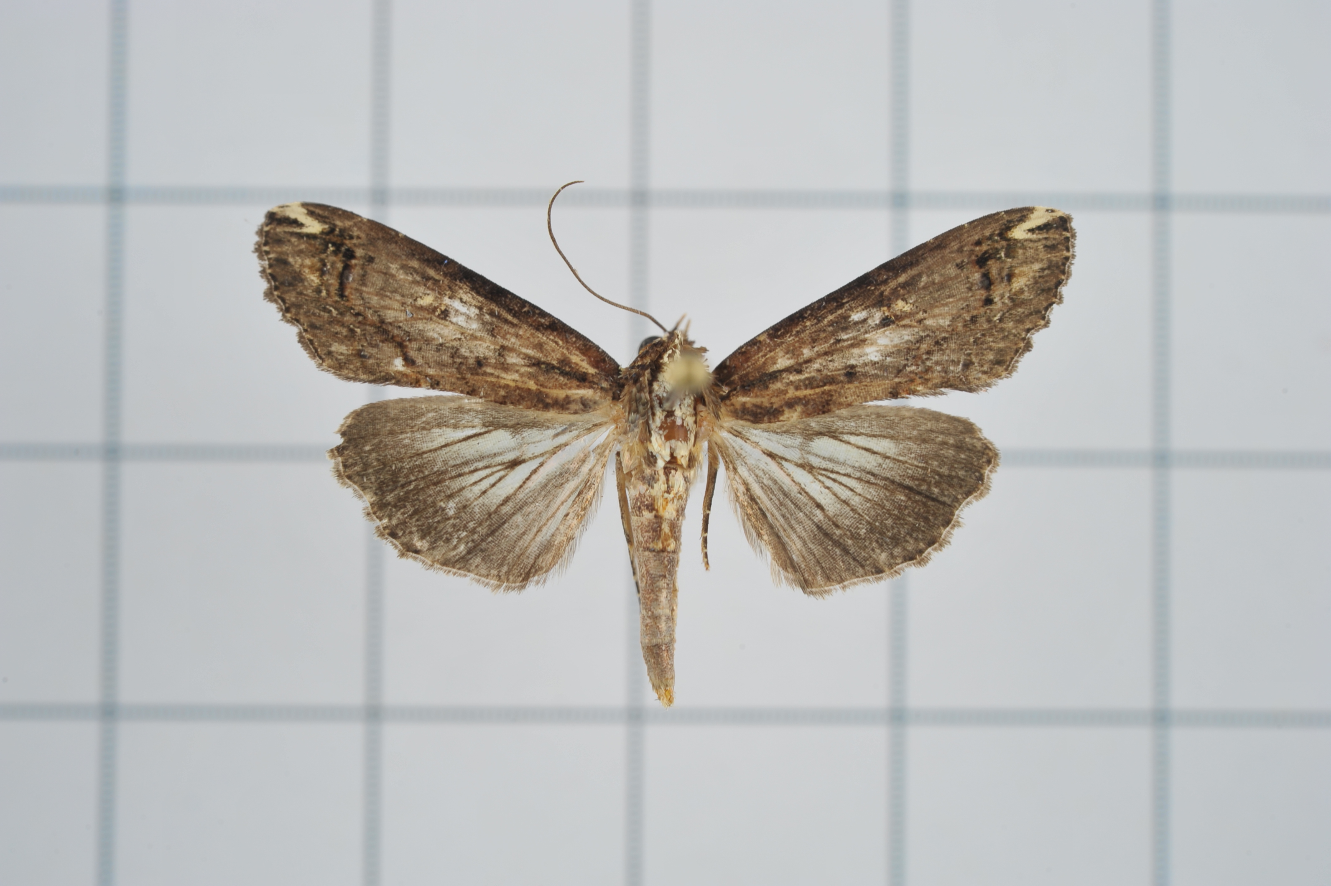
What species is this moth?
Lophoptera brunnama
